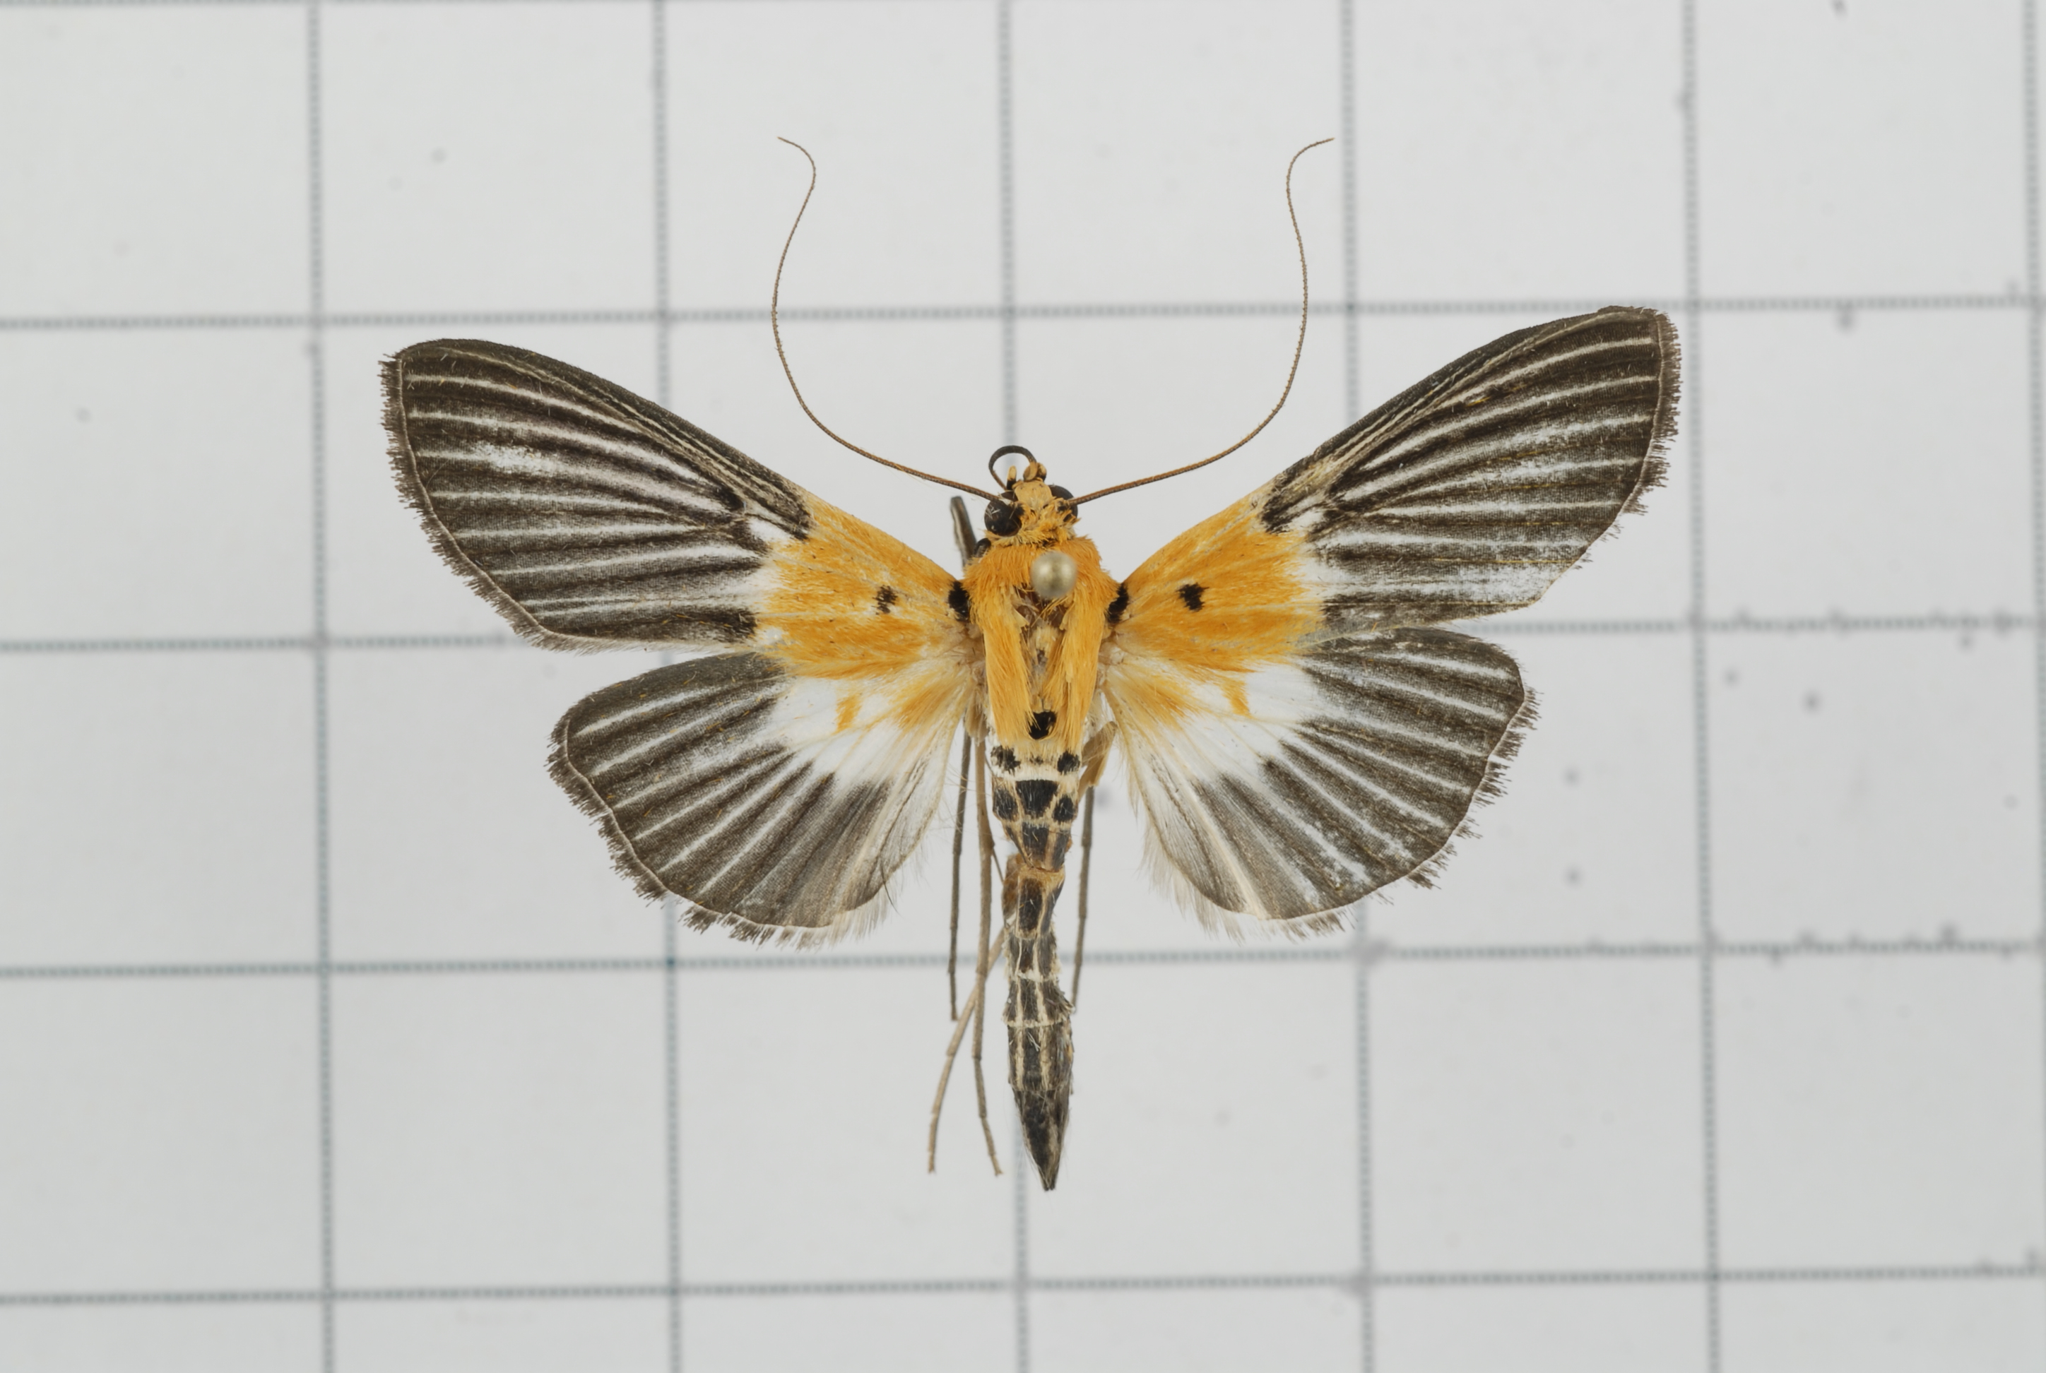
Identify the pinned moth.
Nevrina procopia
